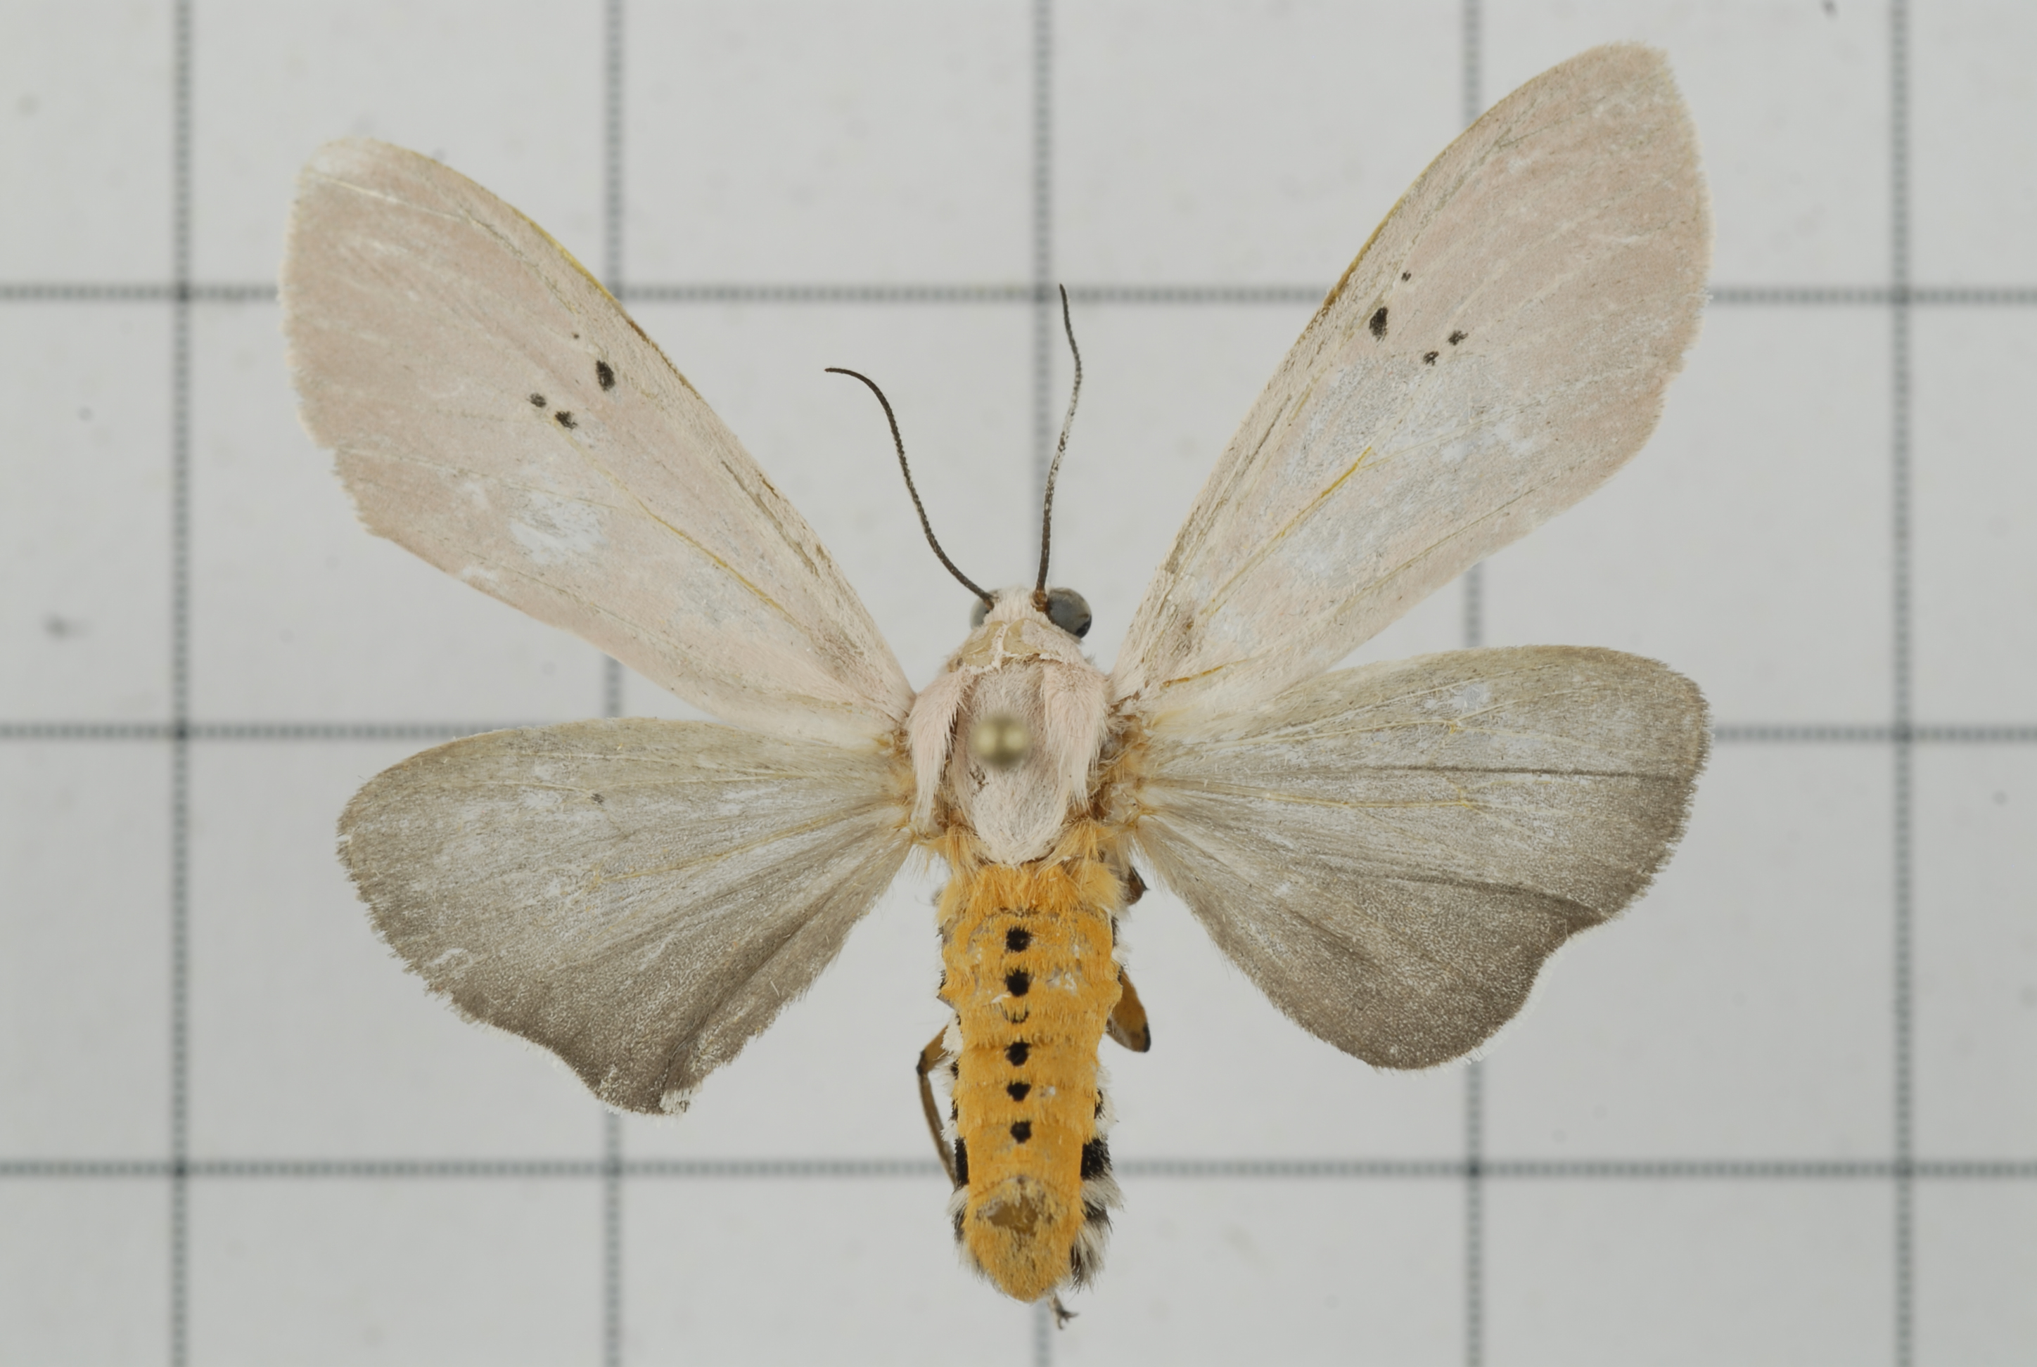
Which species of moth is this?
Creatonotos transiens koni
